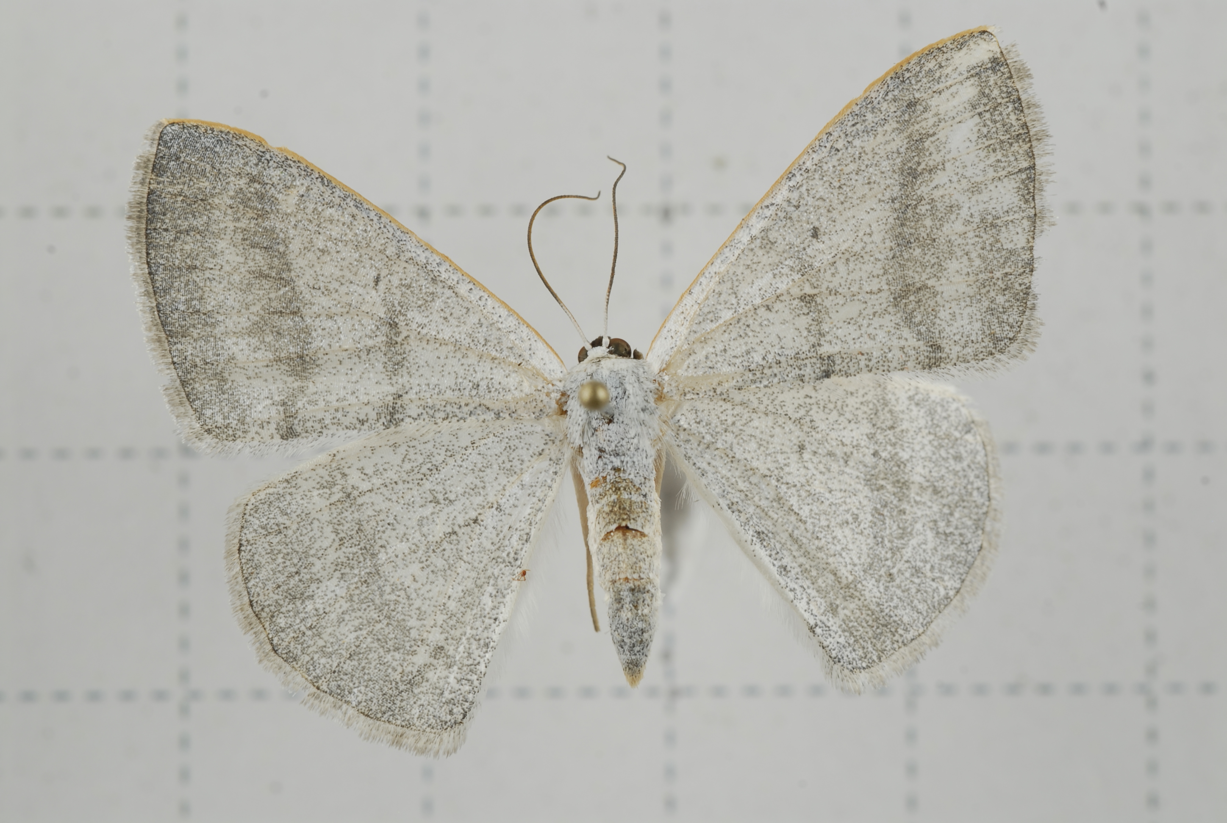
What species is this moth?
Lomographa platyleucata marginata
